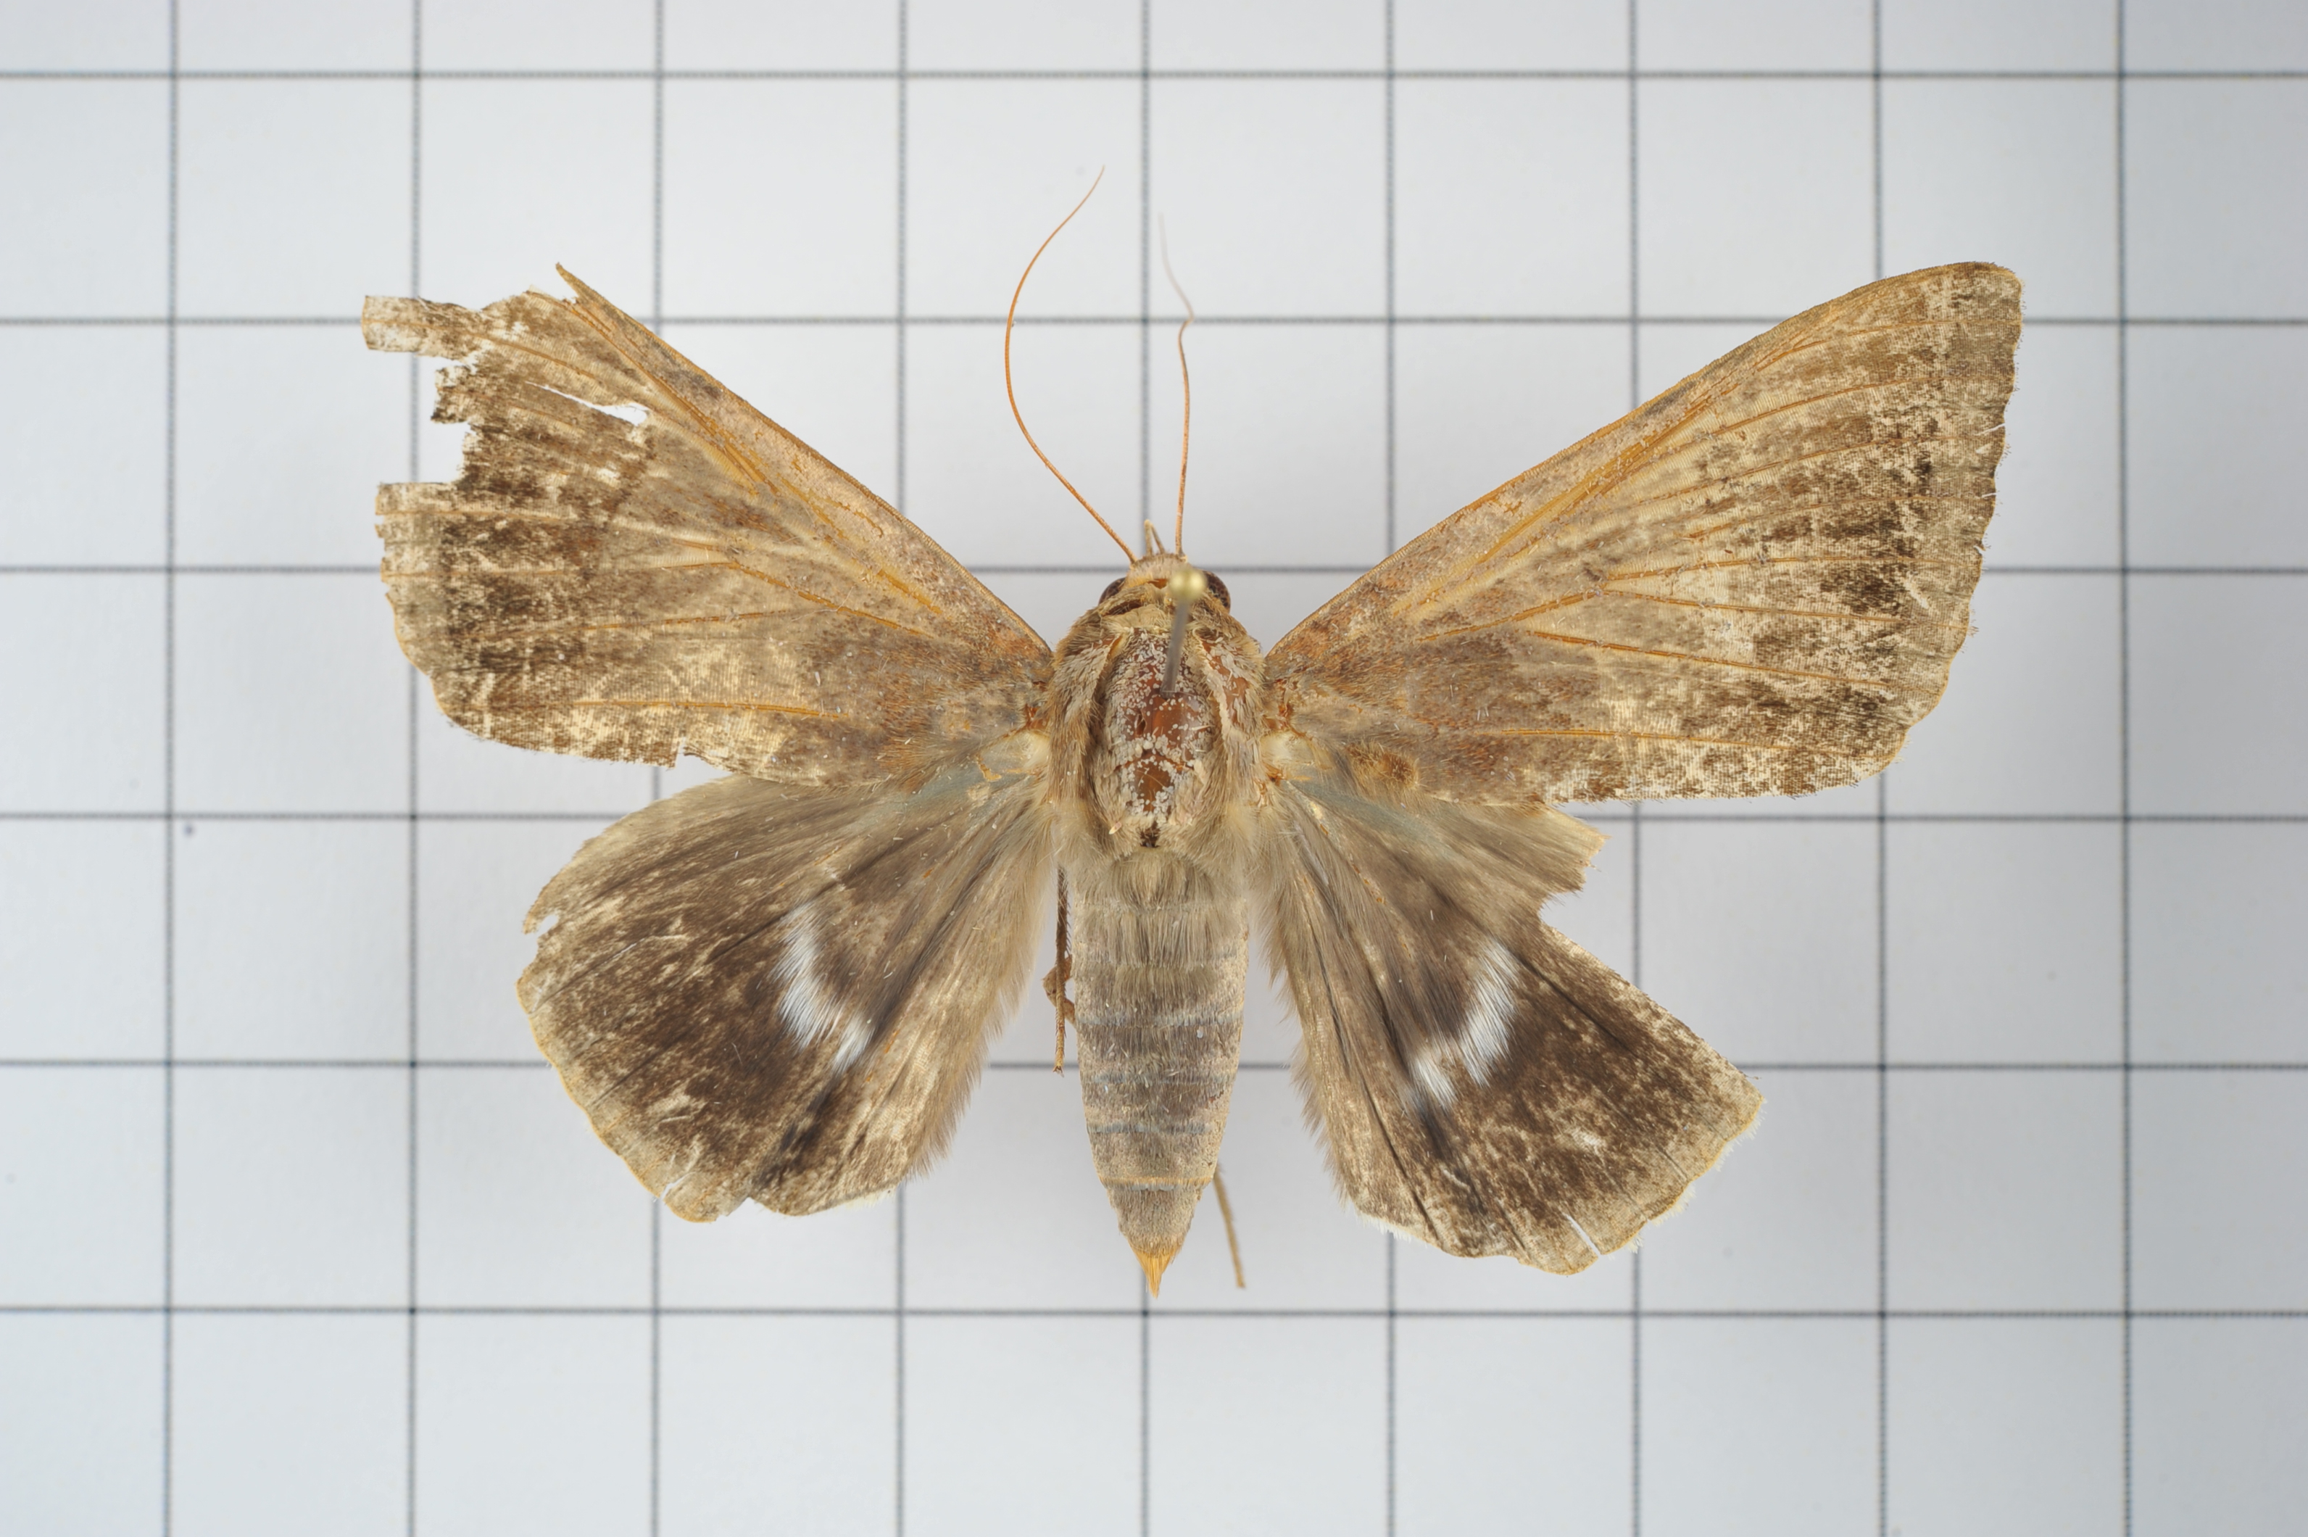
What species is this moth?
Artena dotata
